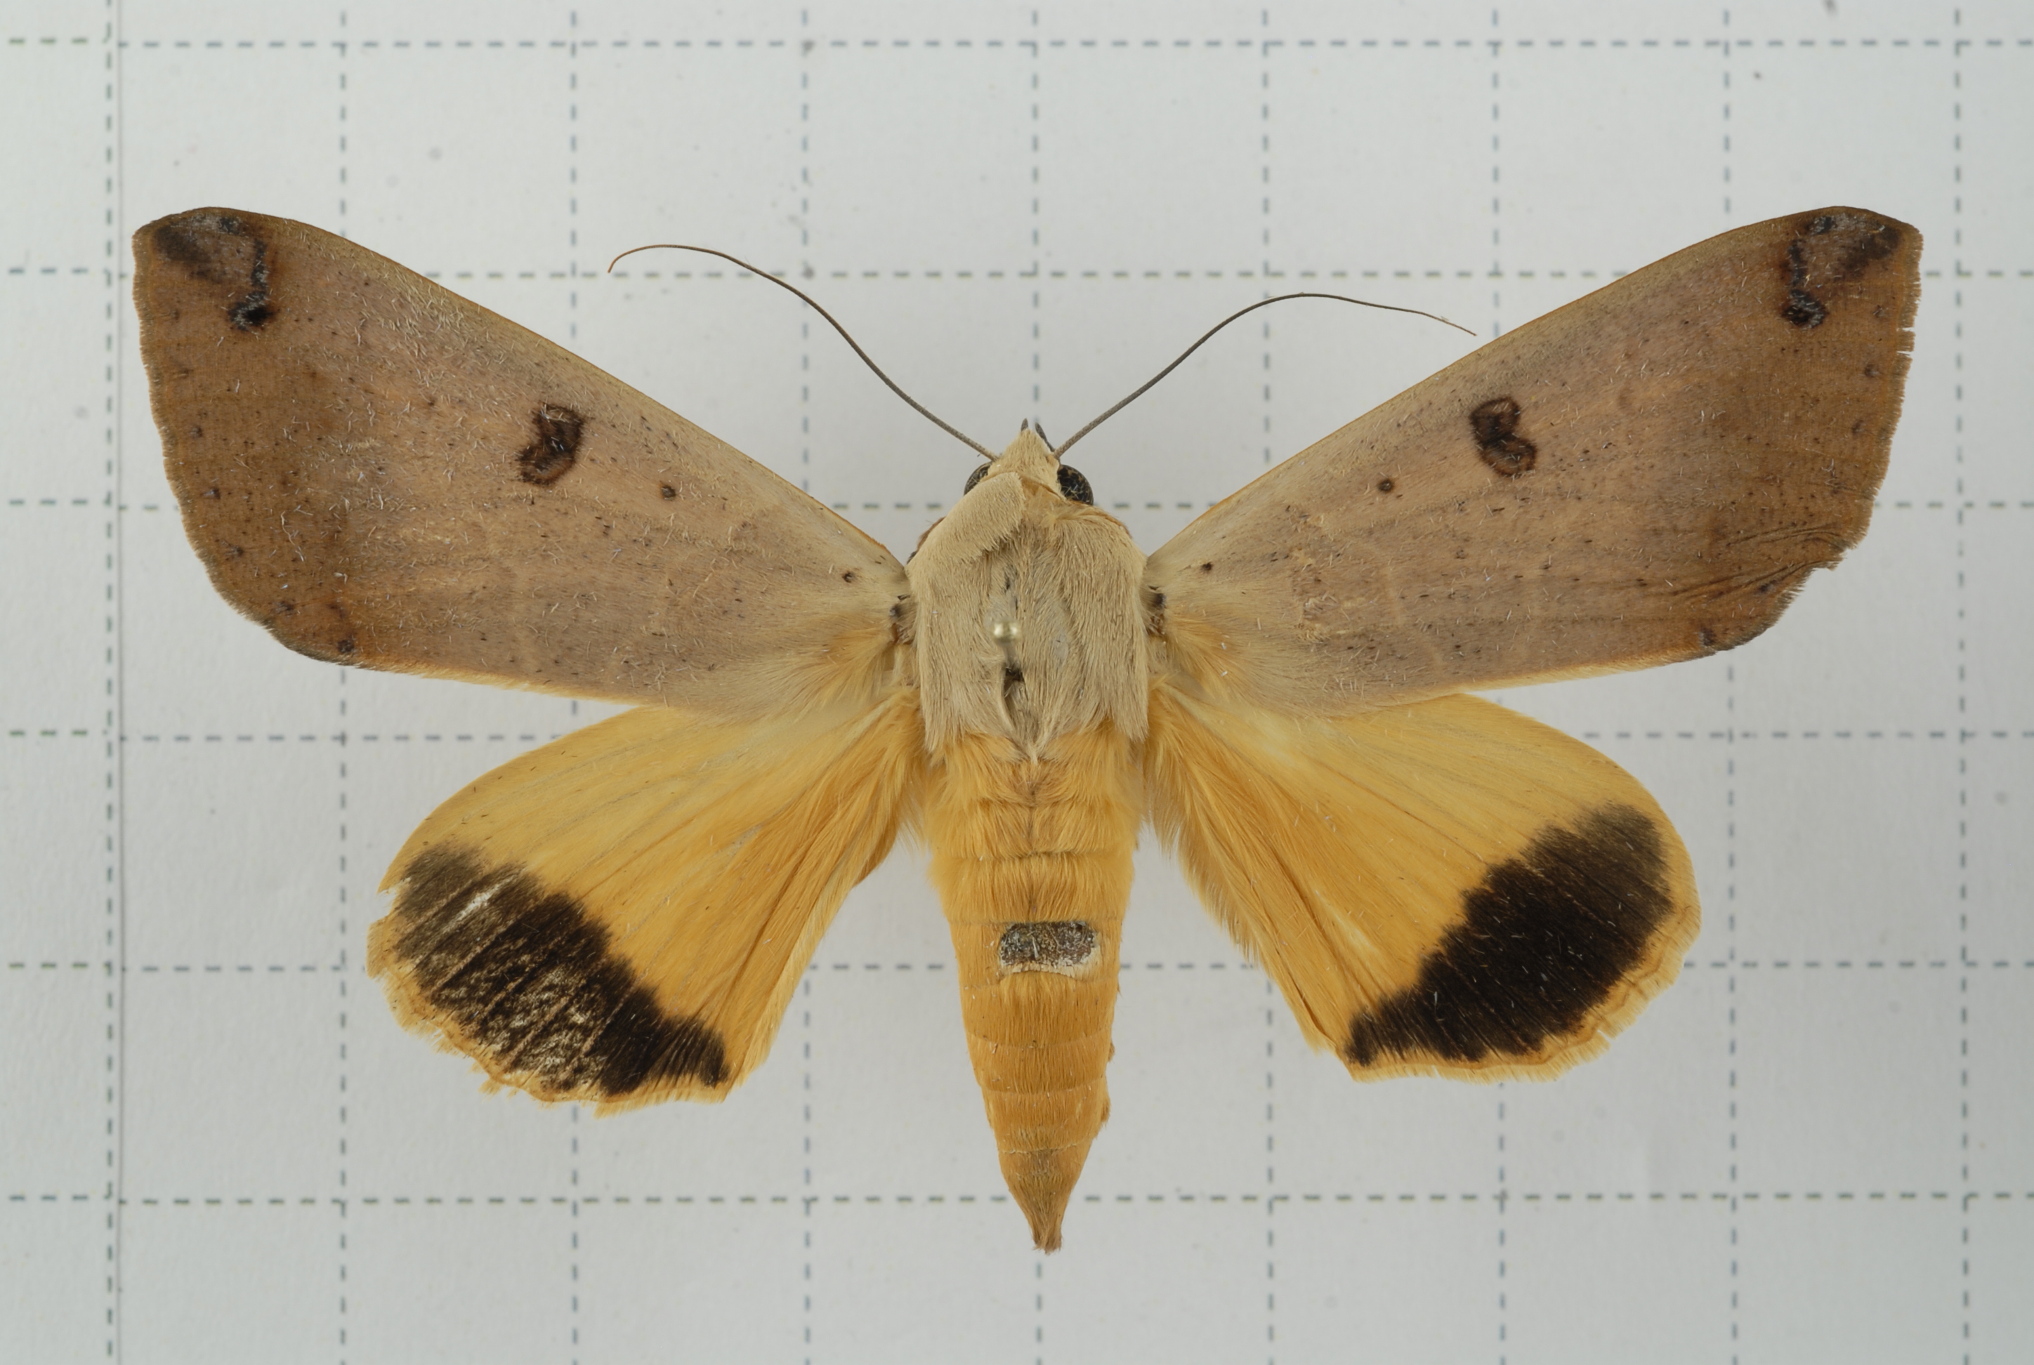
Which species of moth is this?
Ophiusa disjungens indiscriminata
